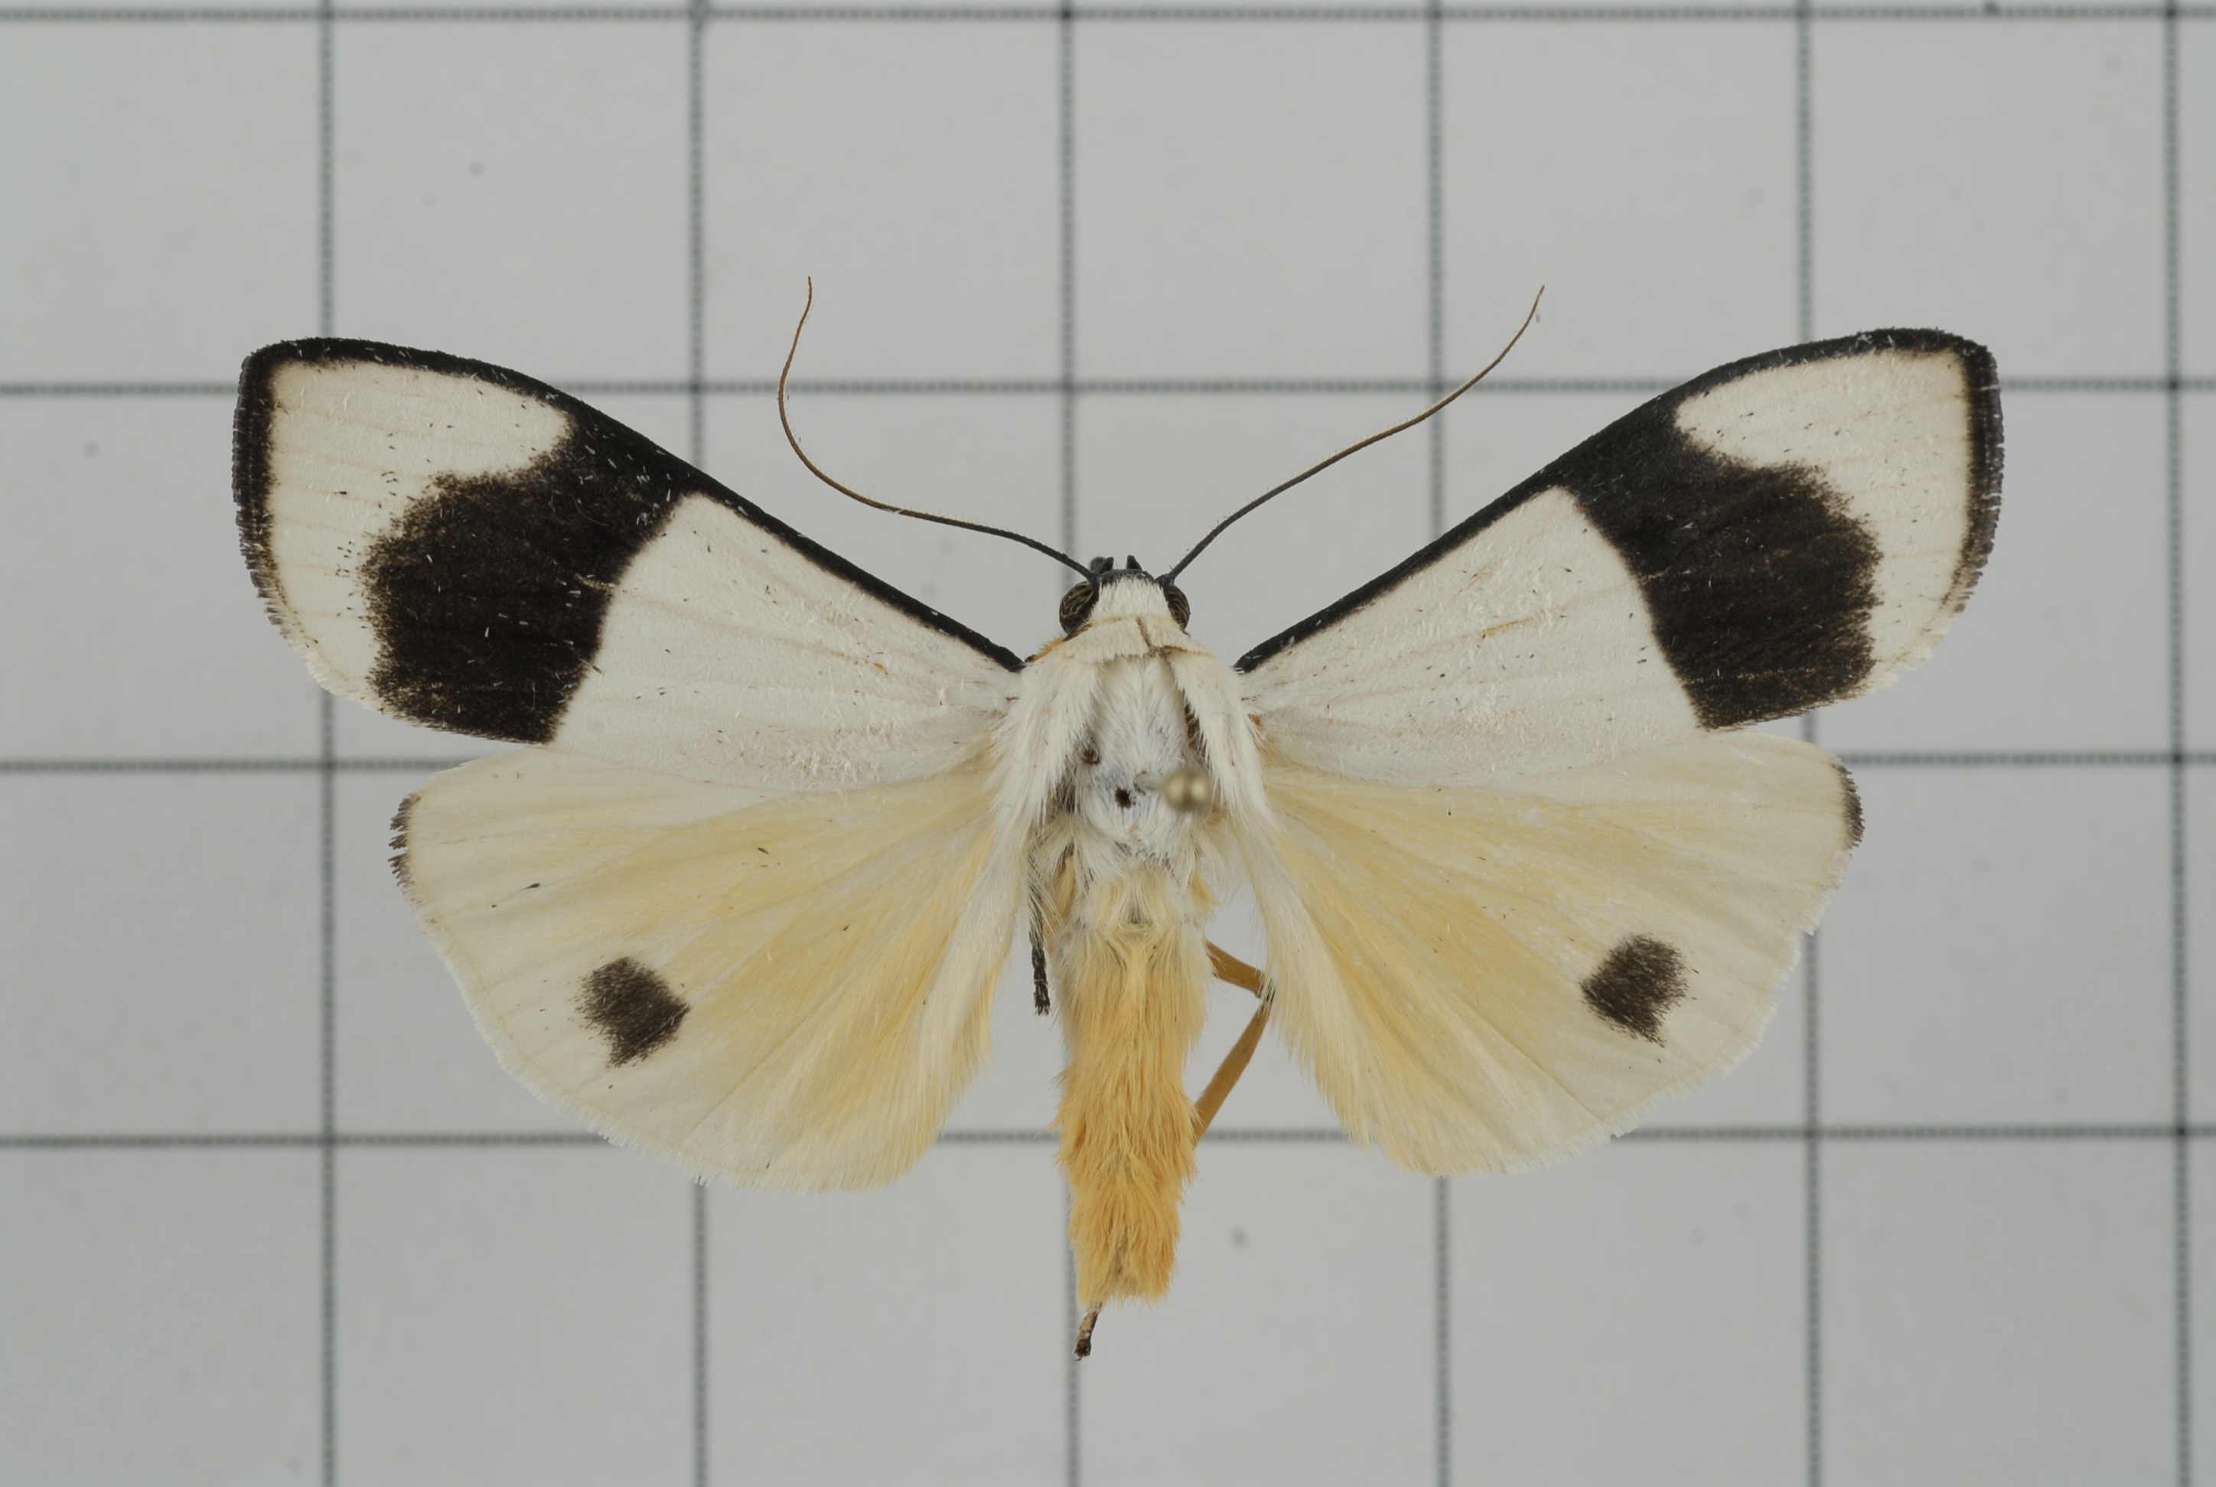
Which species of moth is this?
Vamuna alboluteora
